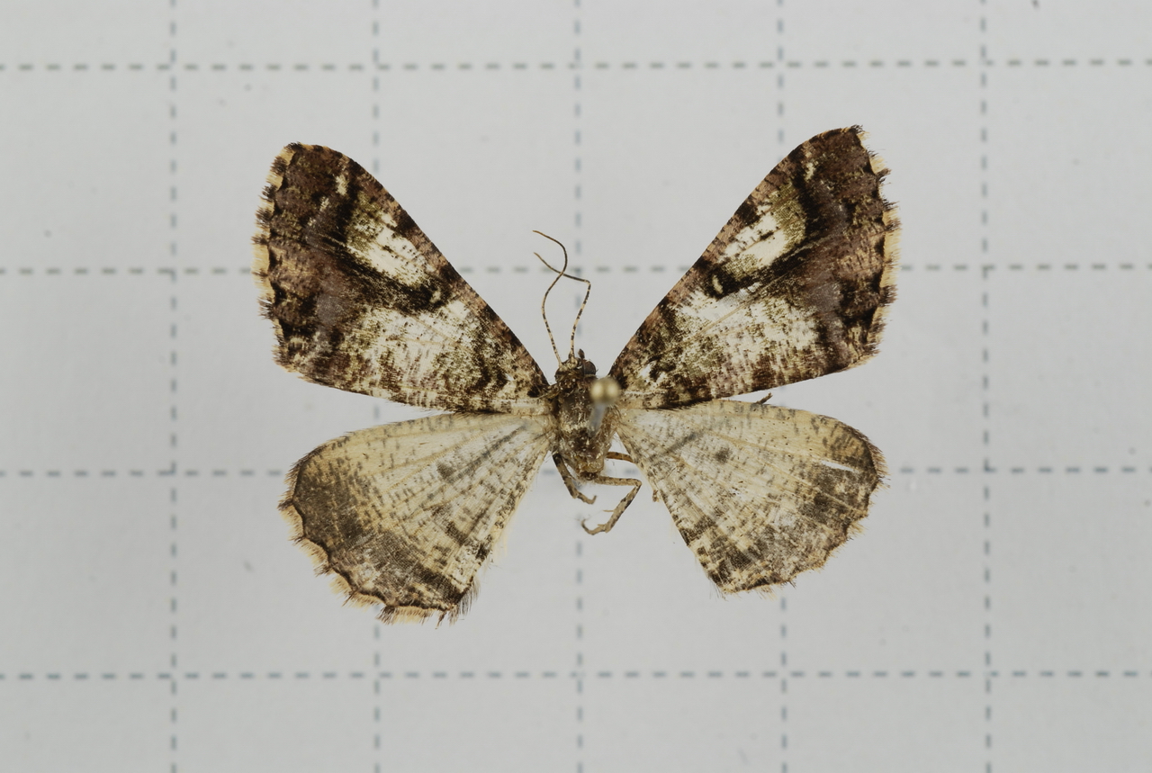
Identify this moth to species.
Gasterocome pannosaria orta
